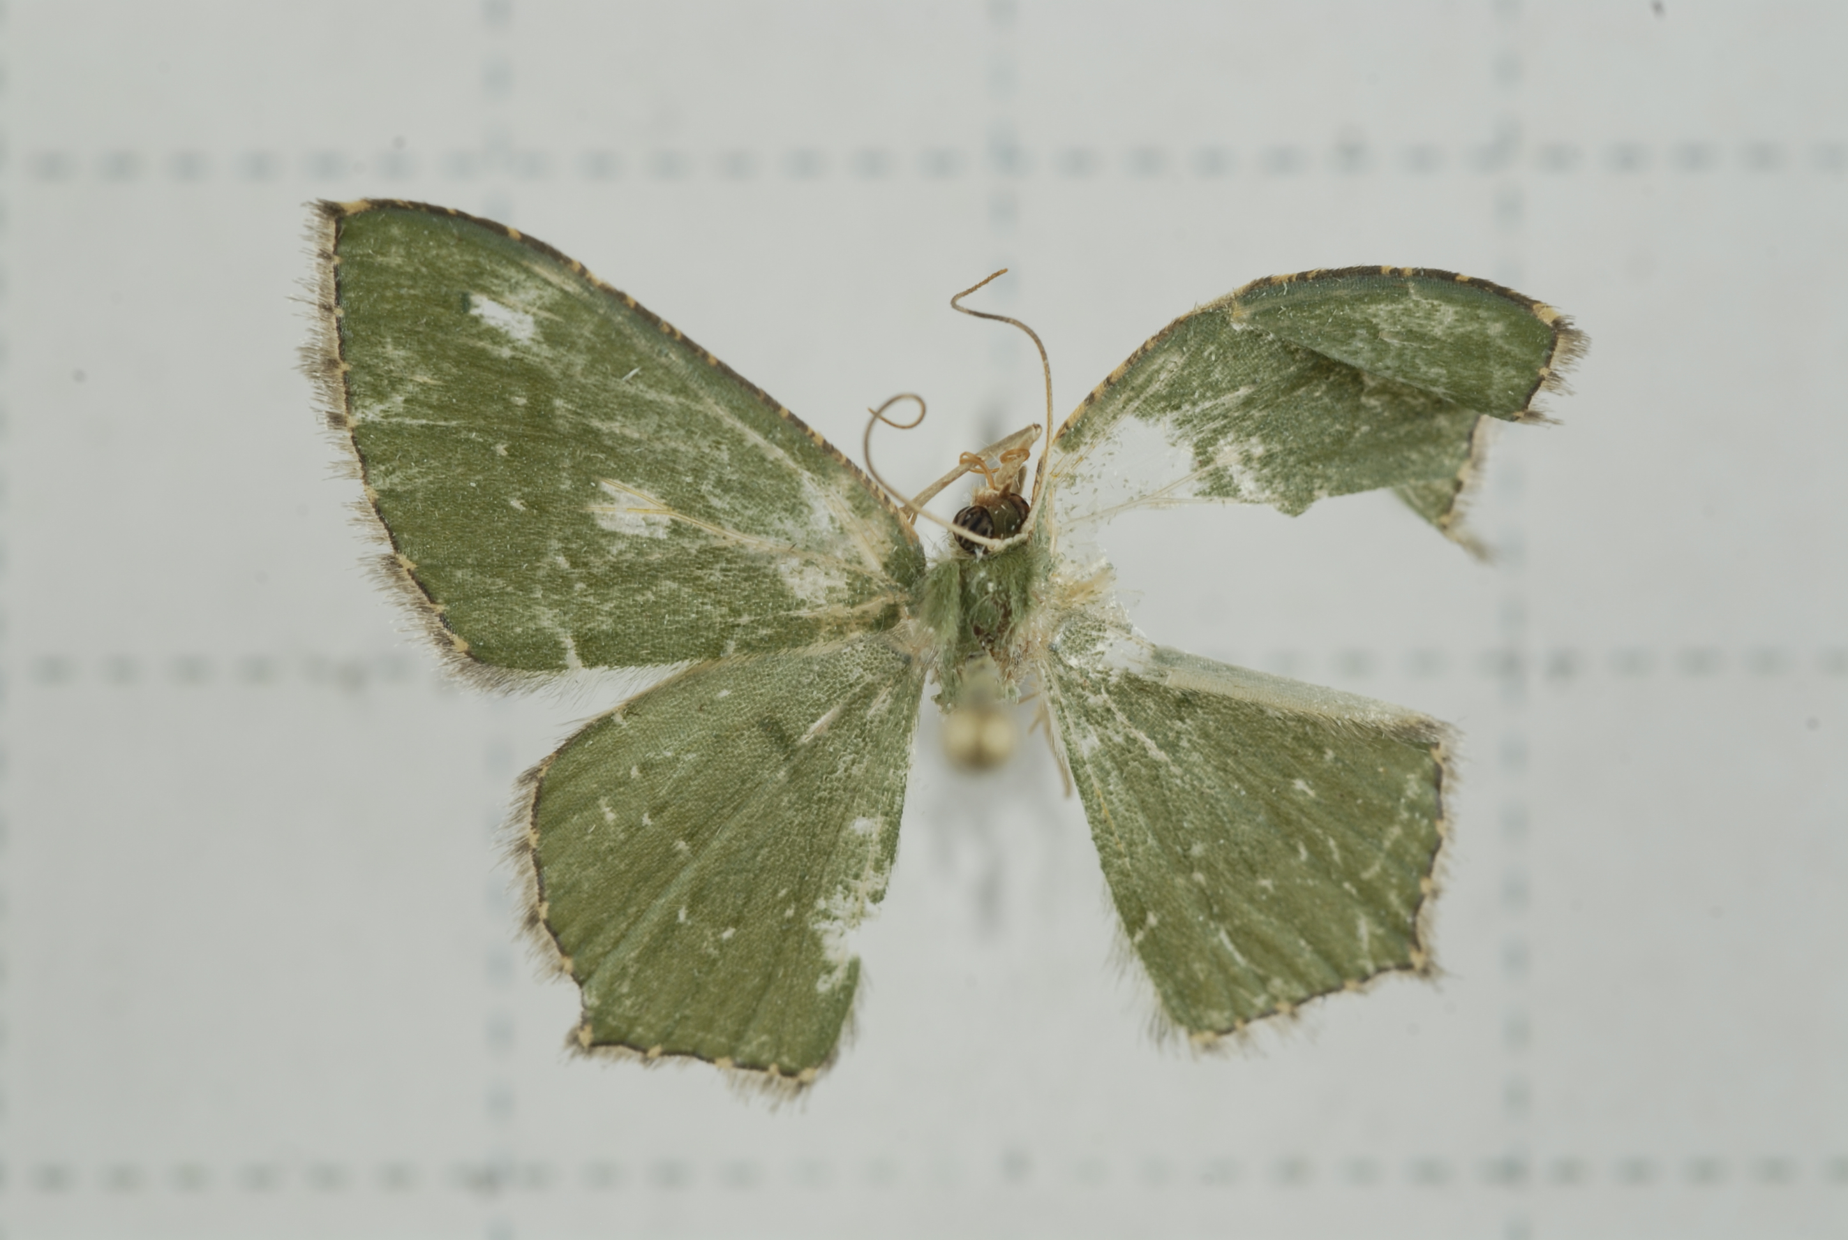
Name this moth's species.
Hemithea pallidimunda
